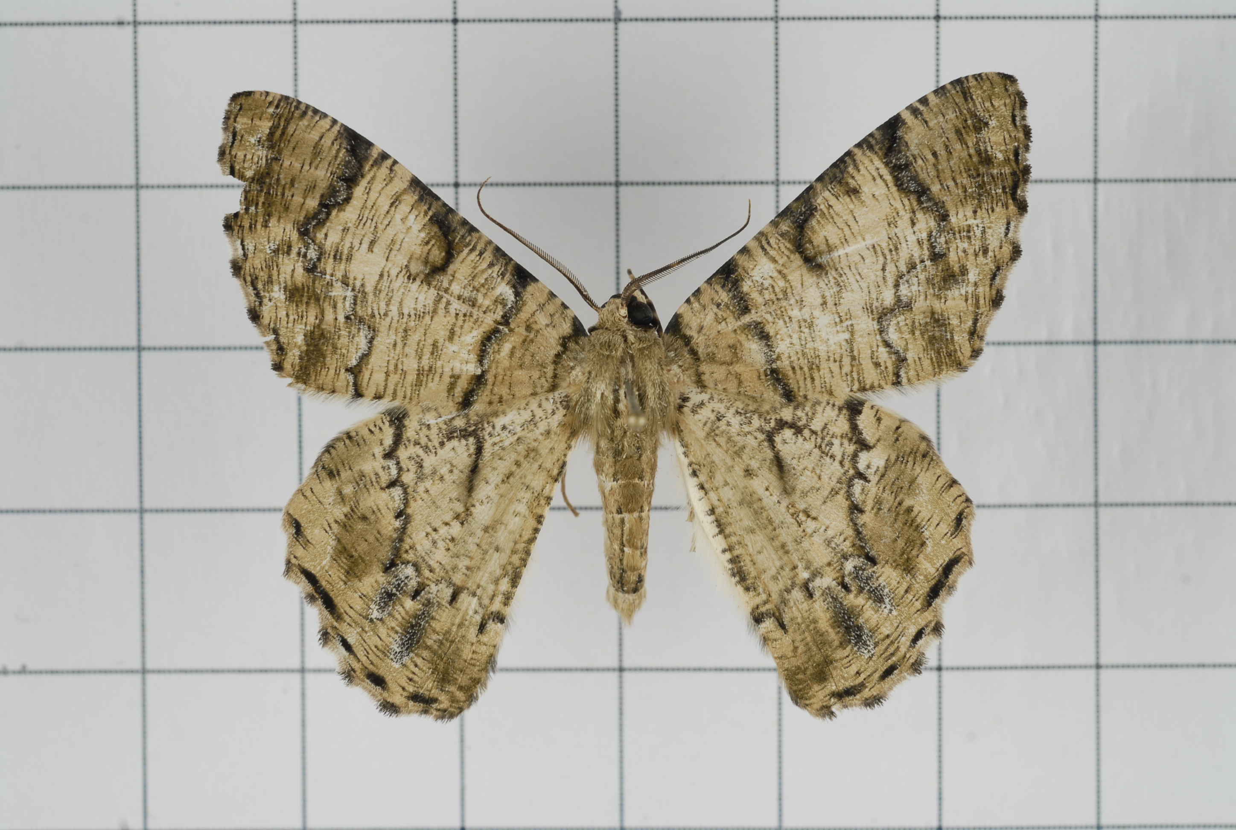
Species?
Lophophelma iterans onerosus
